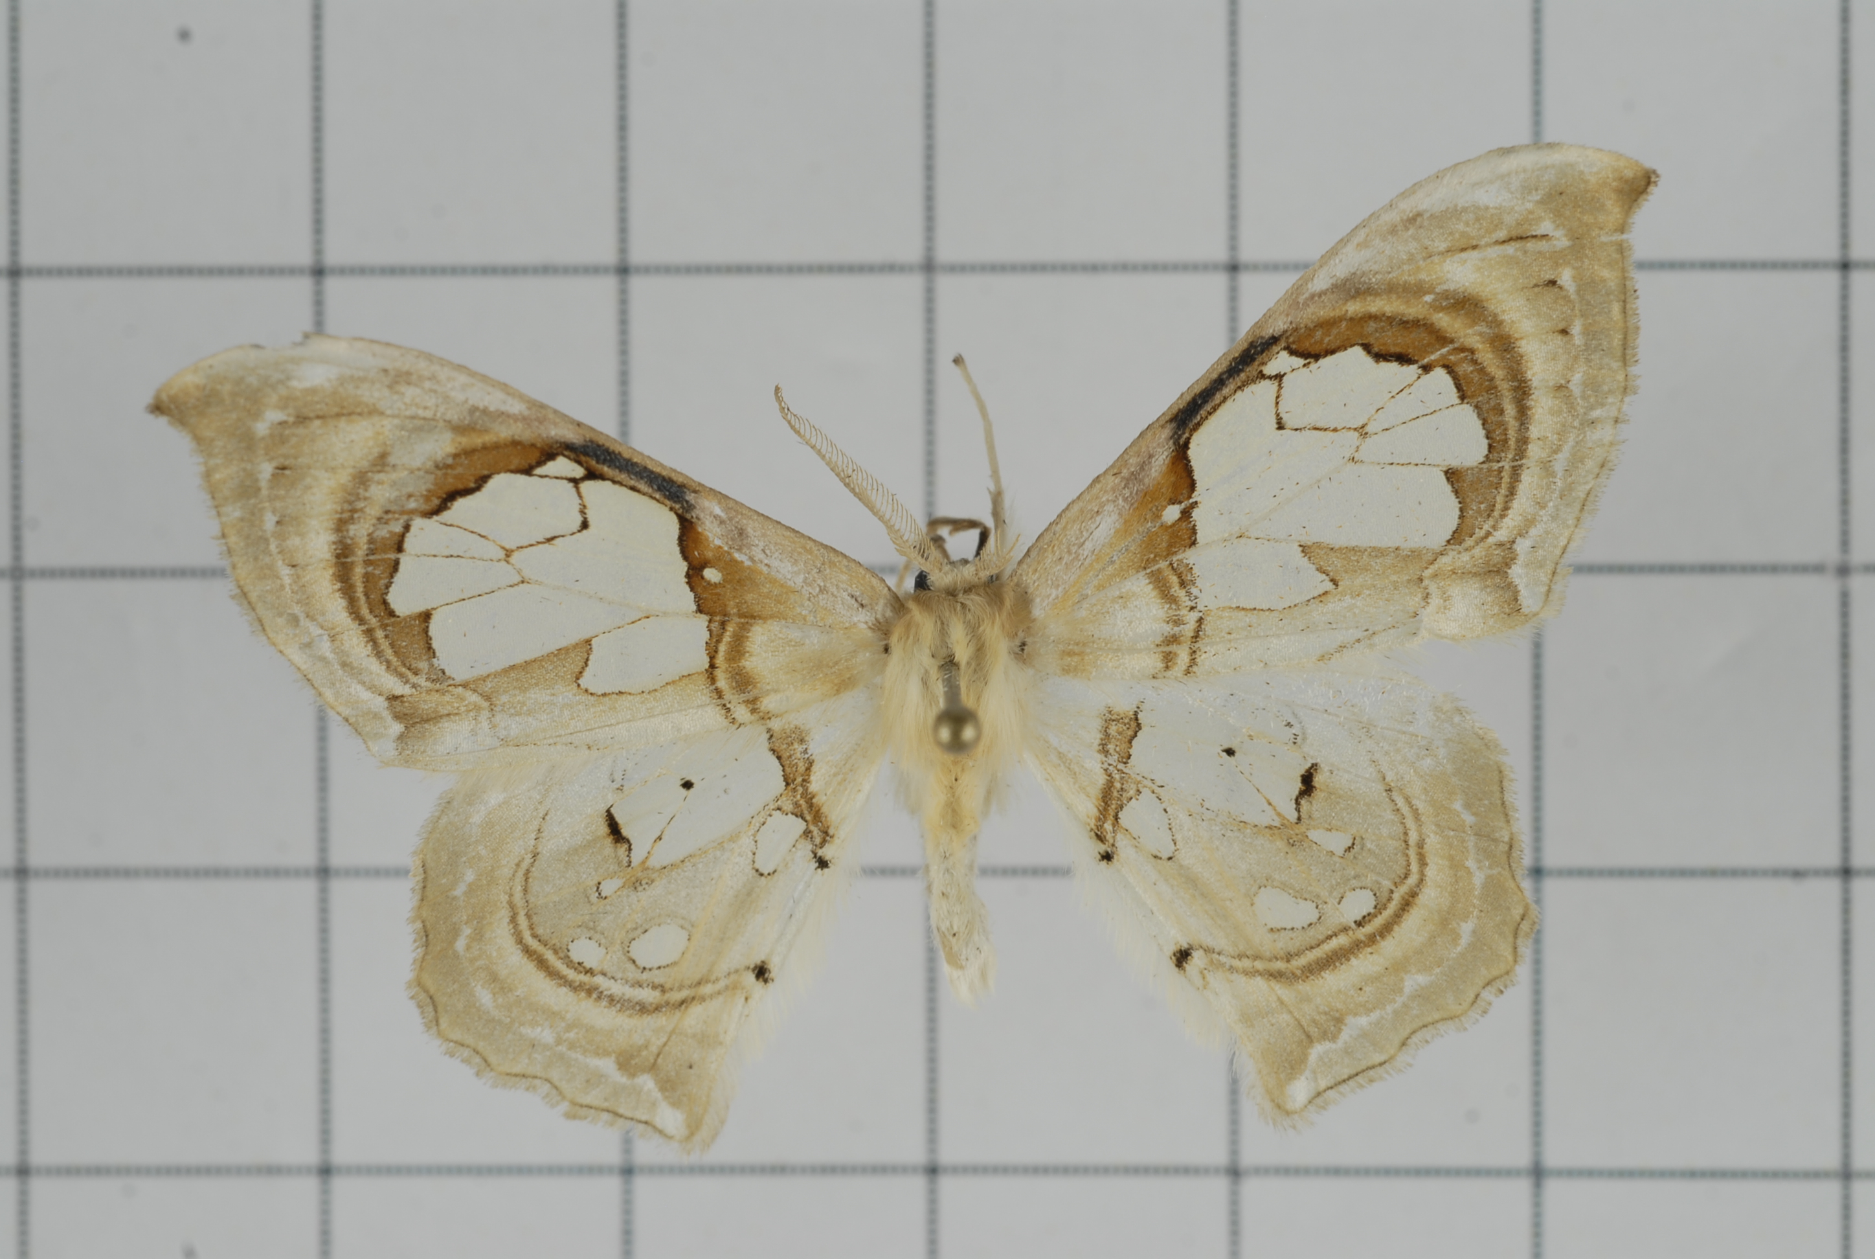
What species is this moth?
Macrauzata fenestraria insulata
